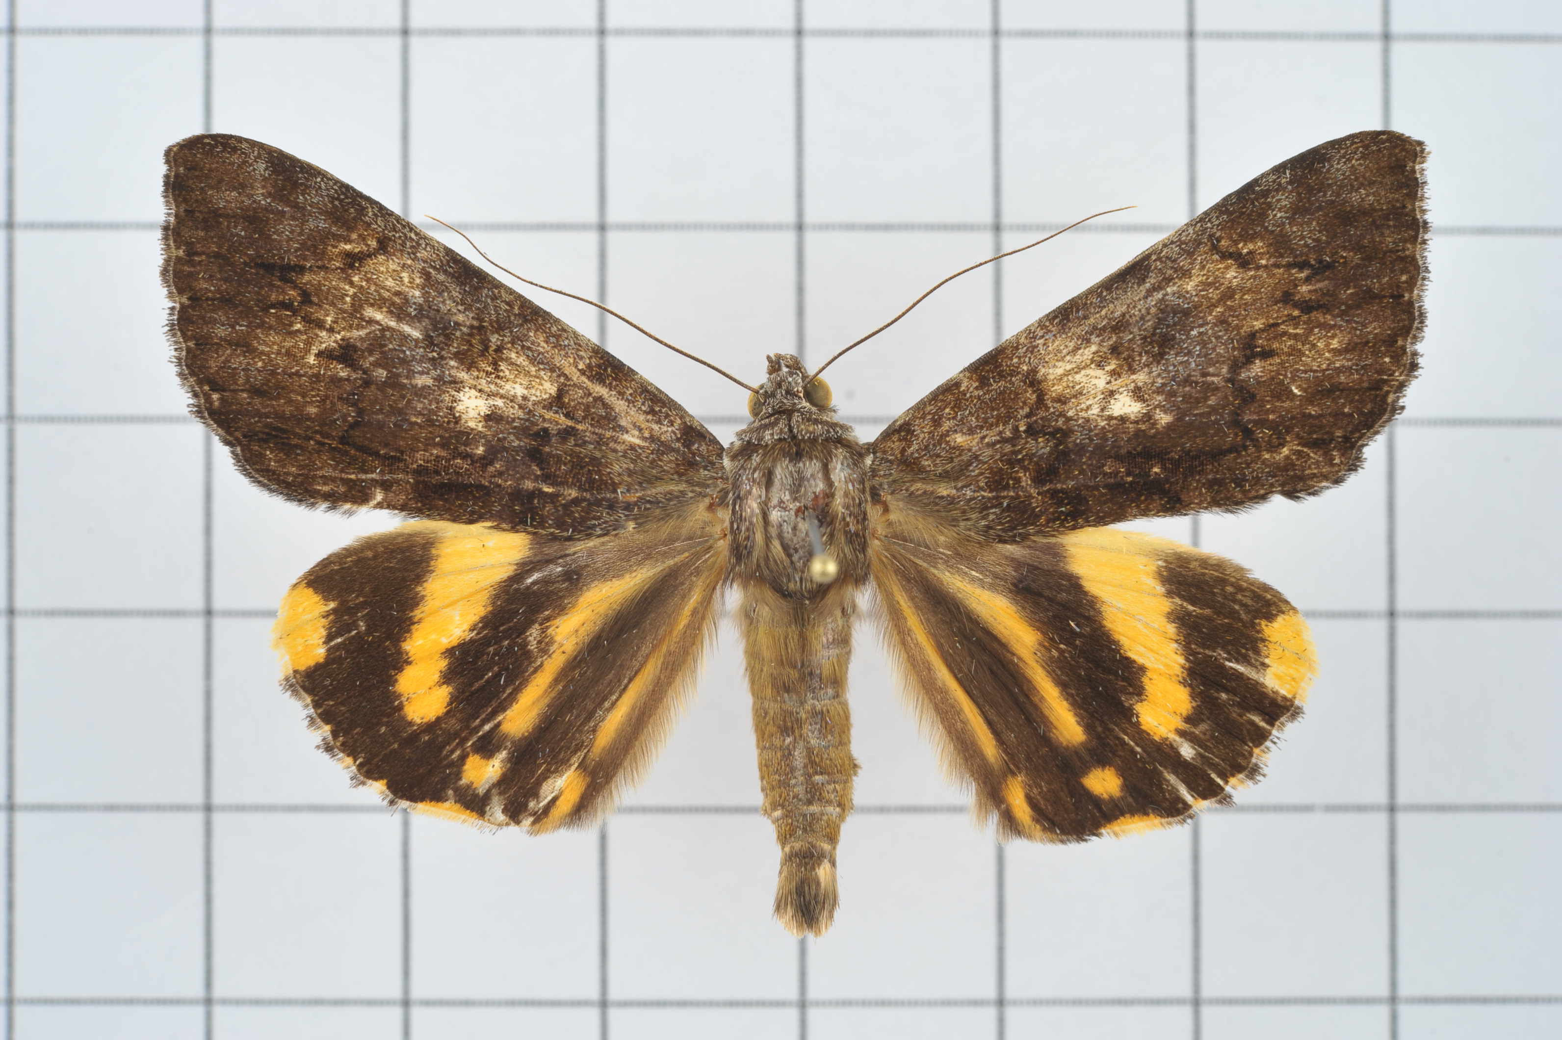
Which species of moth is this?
Catocala pataloides
